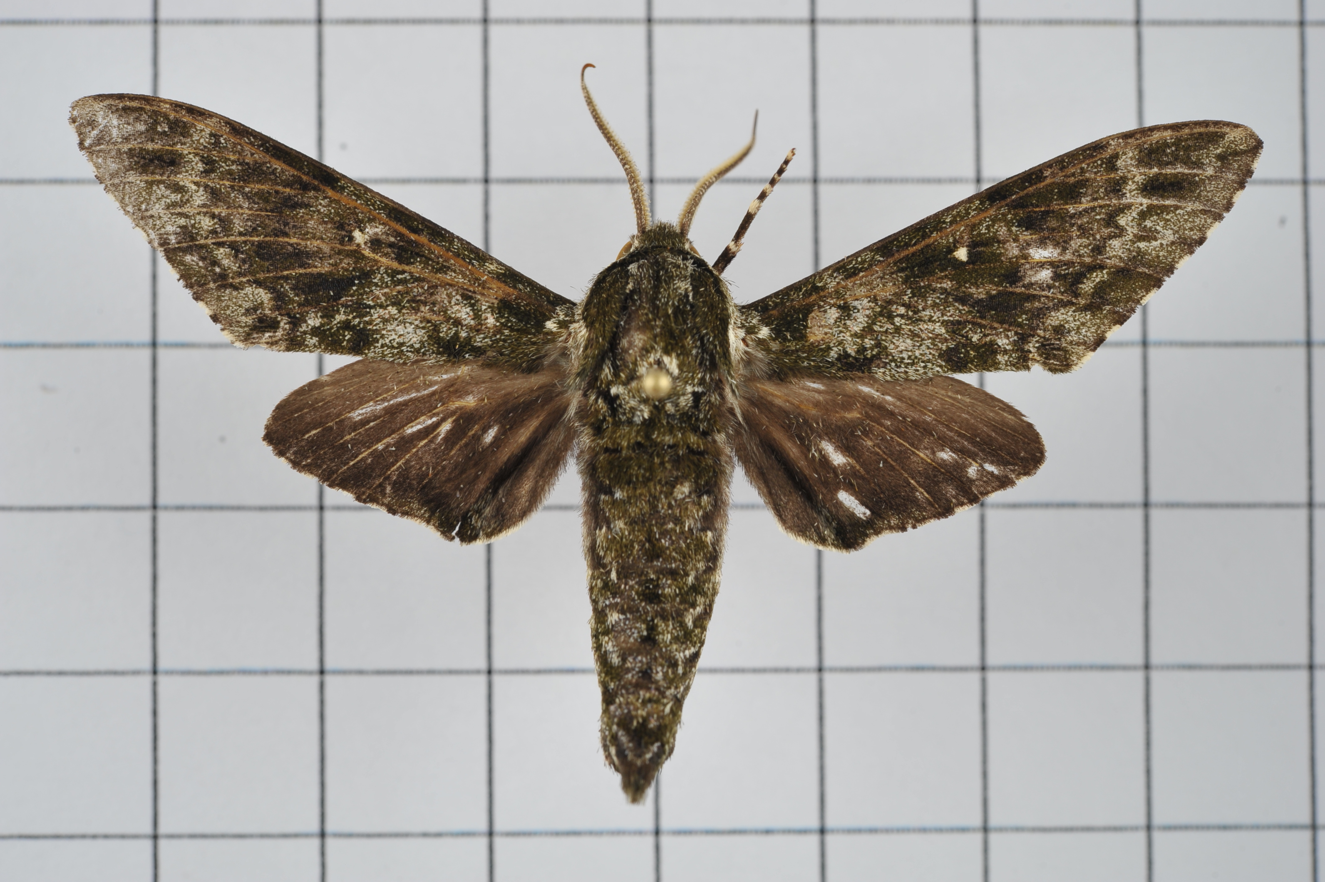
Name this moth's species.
Dolbina formosana
